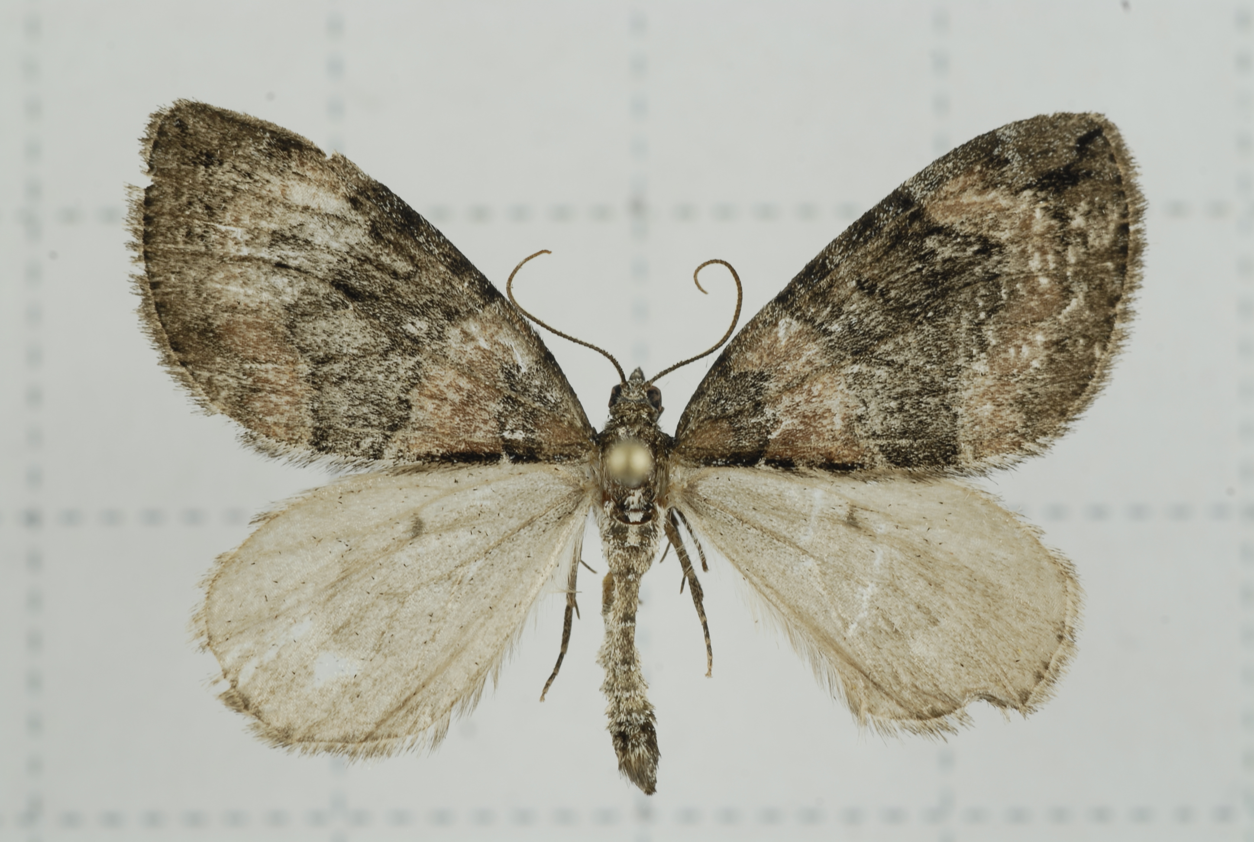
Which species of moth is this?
Heterothera sororcula
